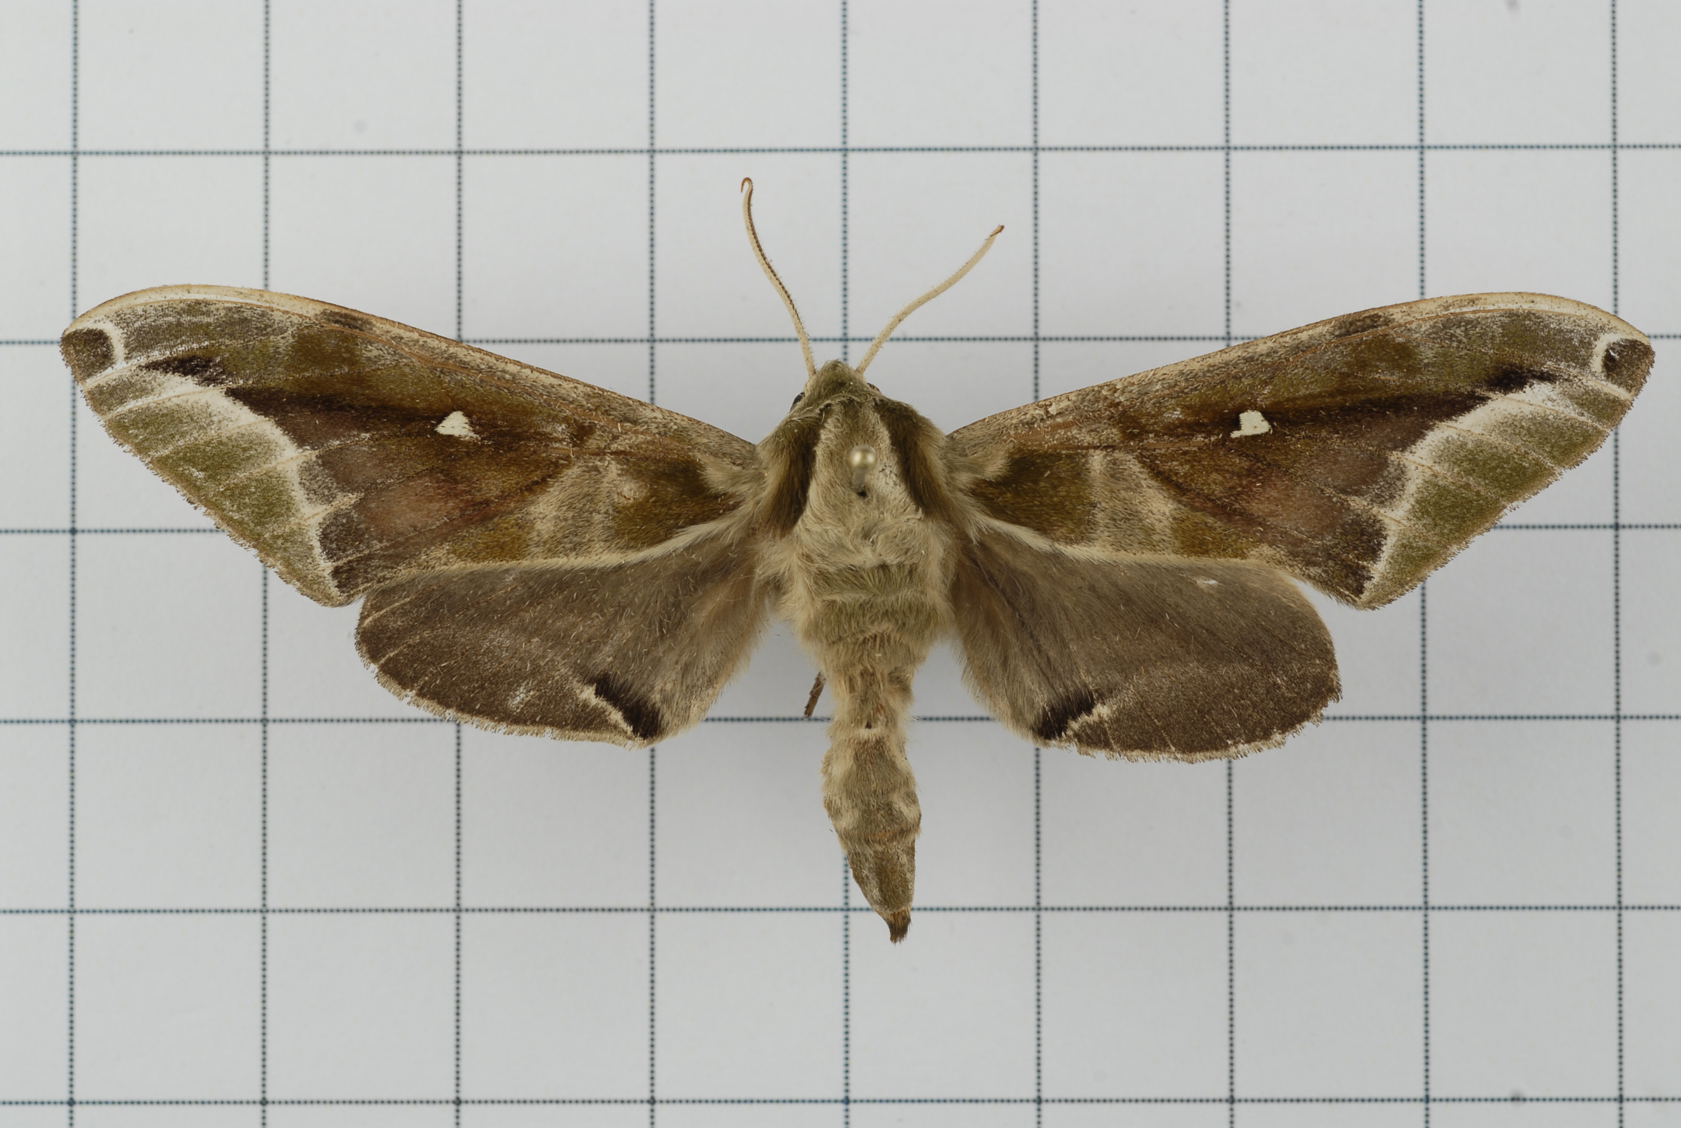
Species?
Parum colligata
